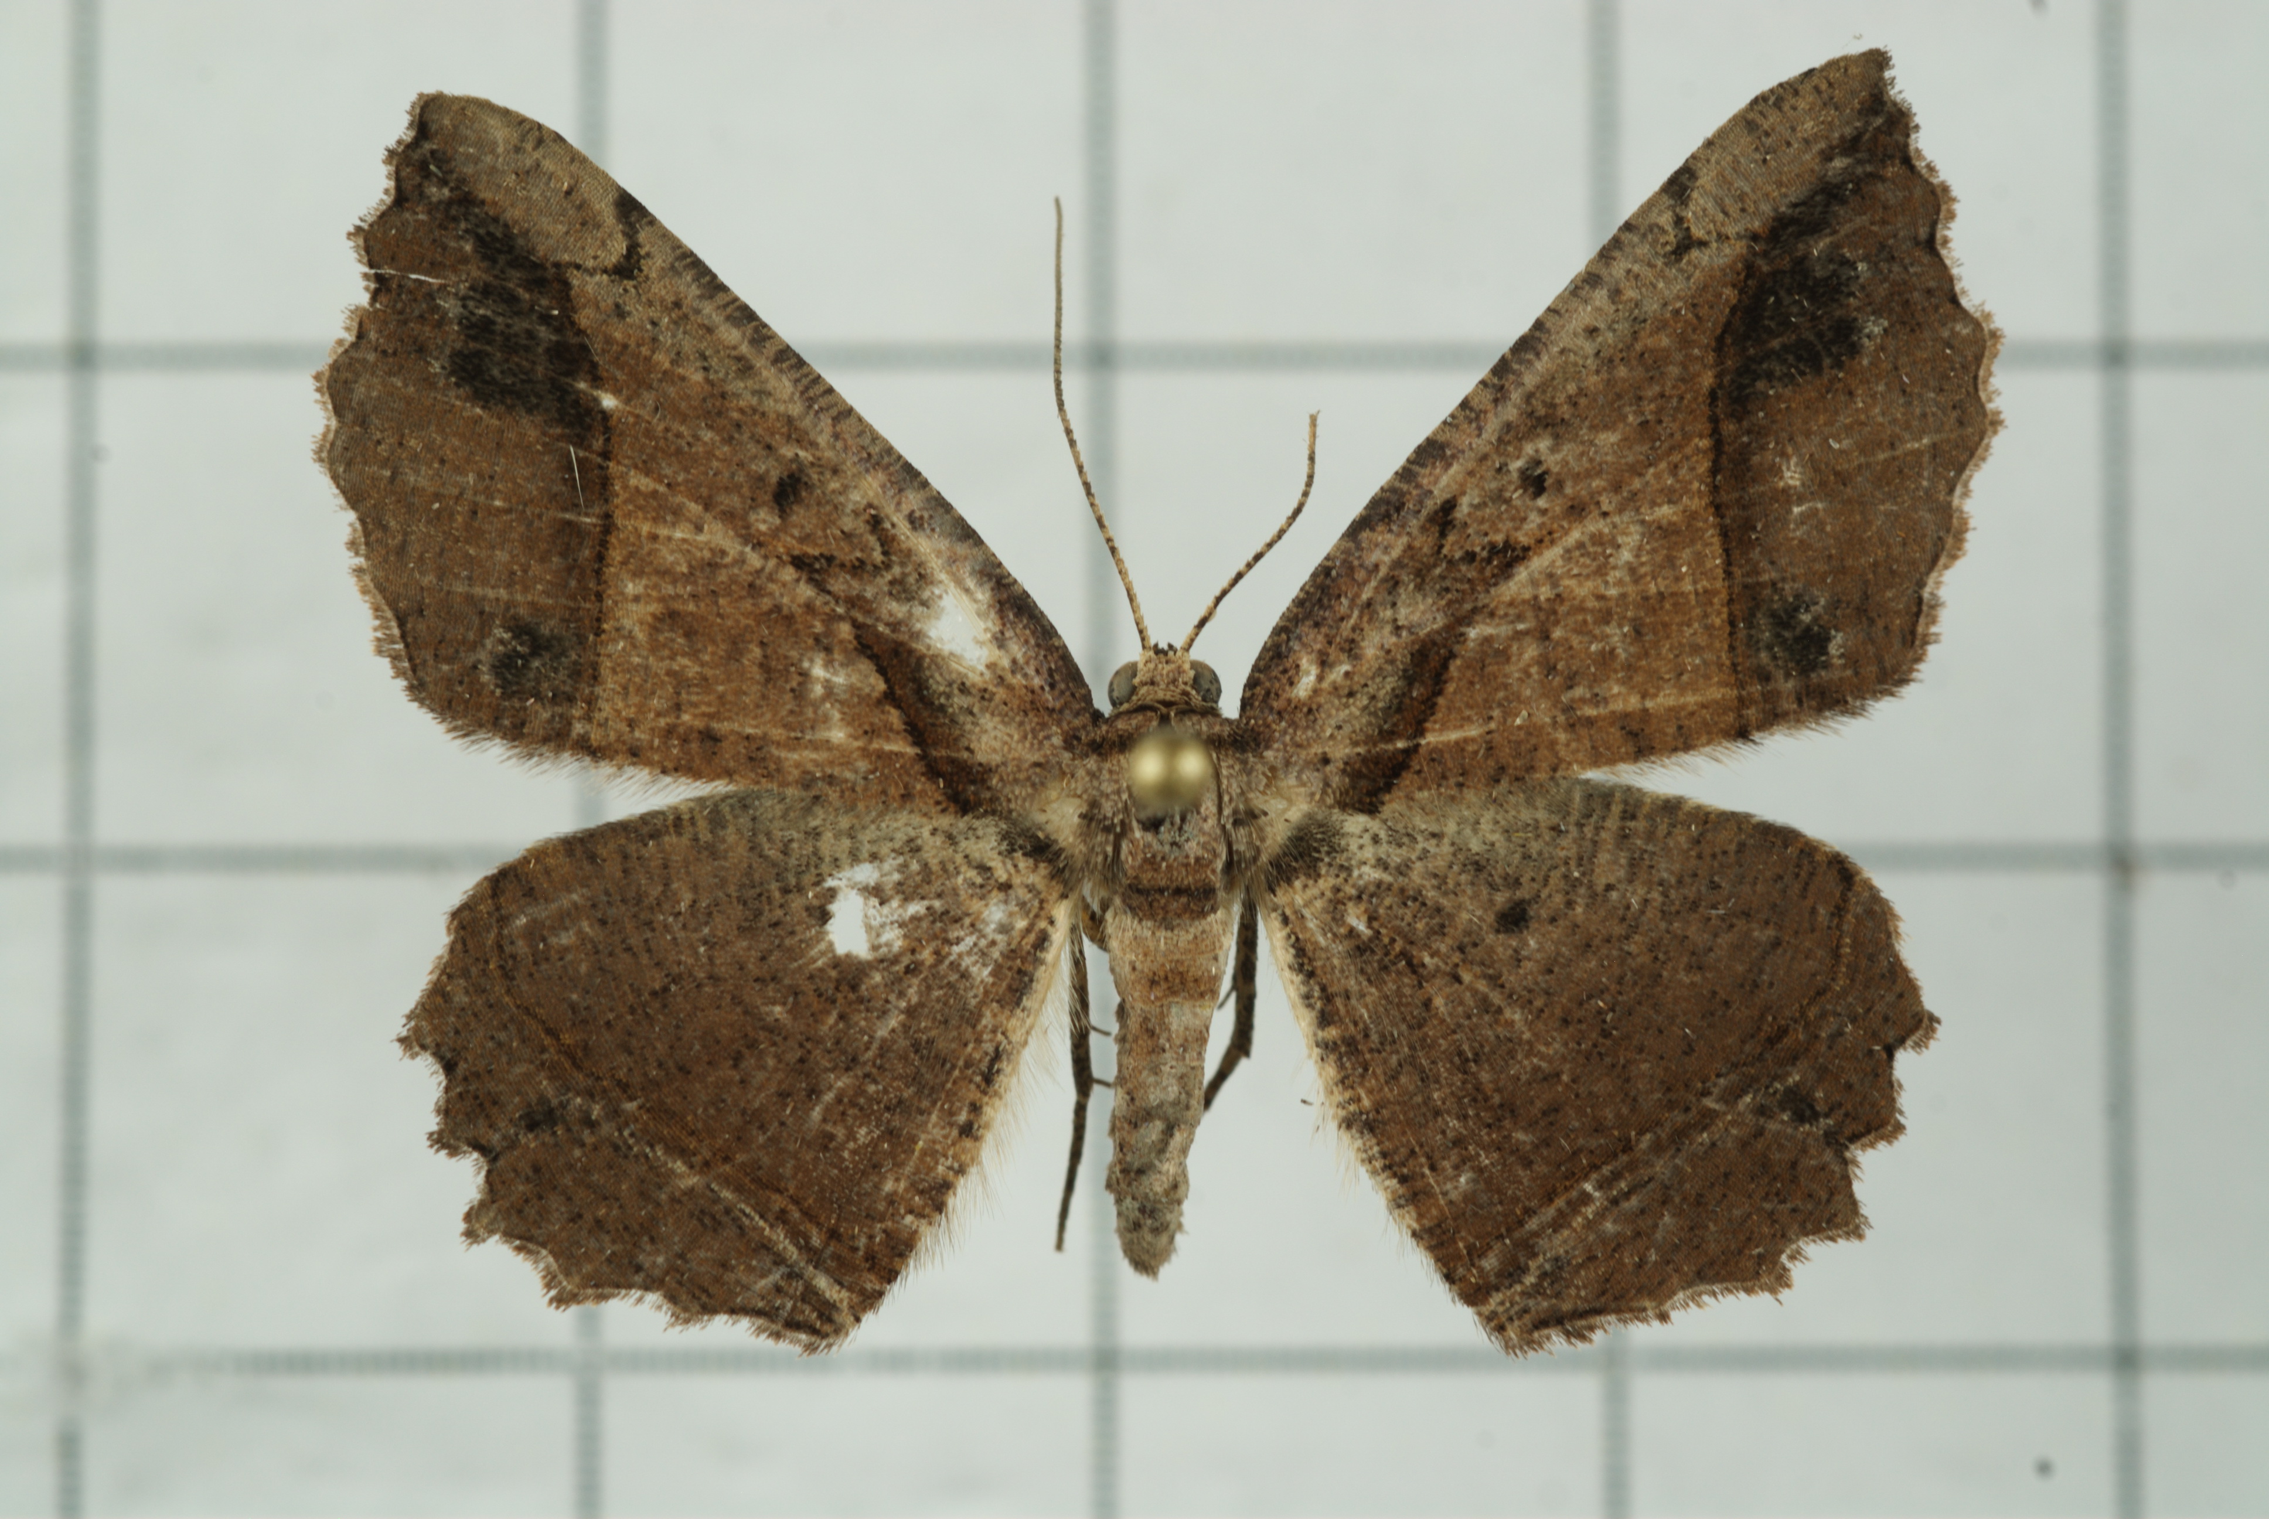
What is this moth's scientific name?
Menophra taiwana
